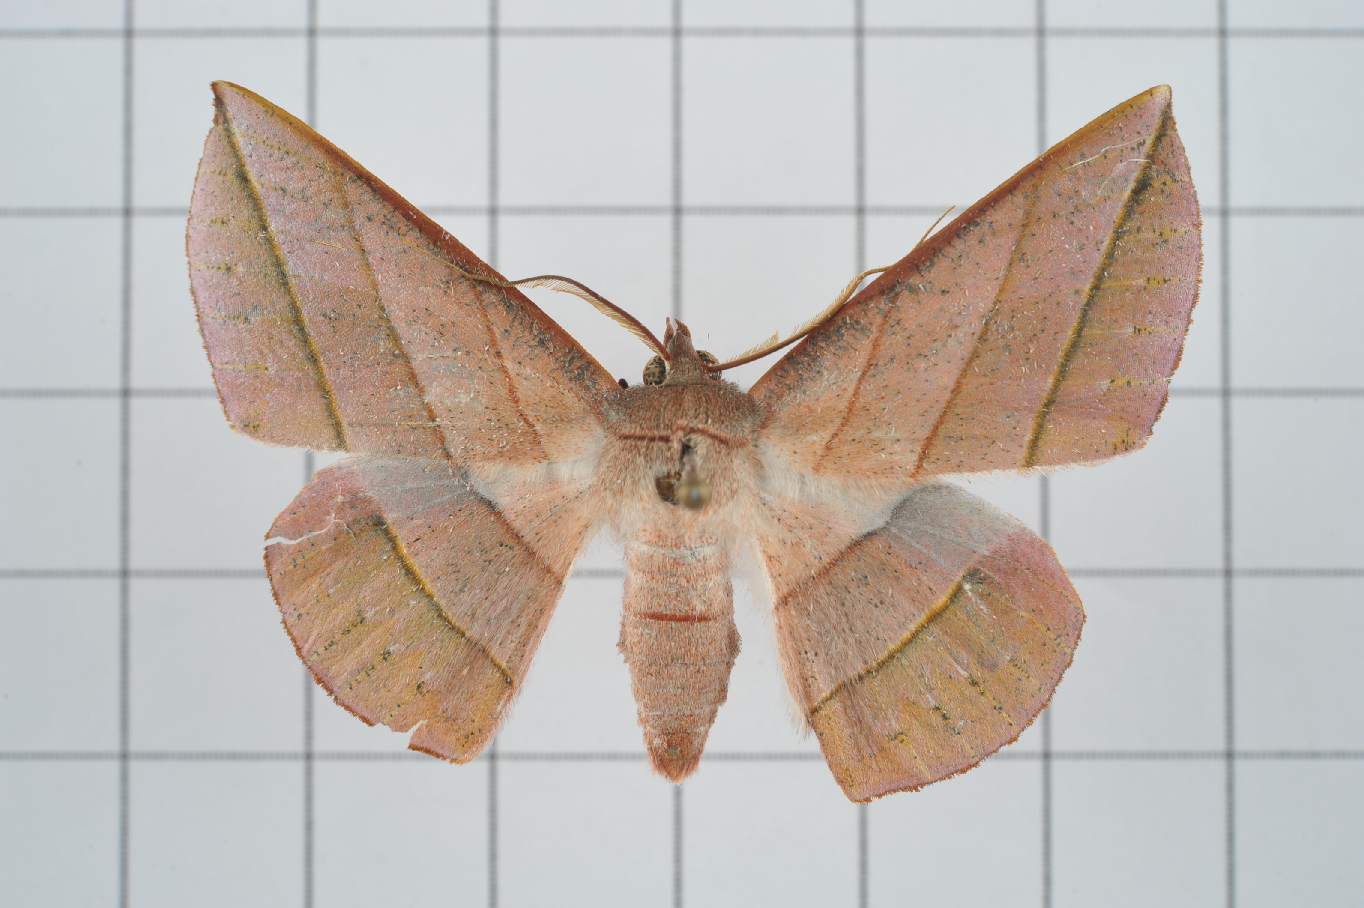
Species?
Sarcinodes yeni
